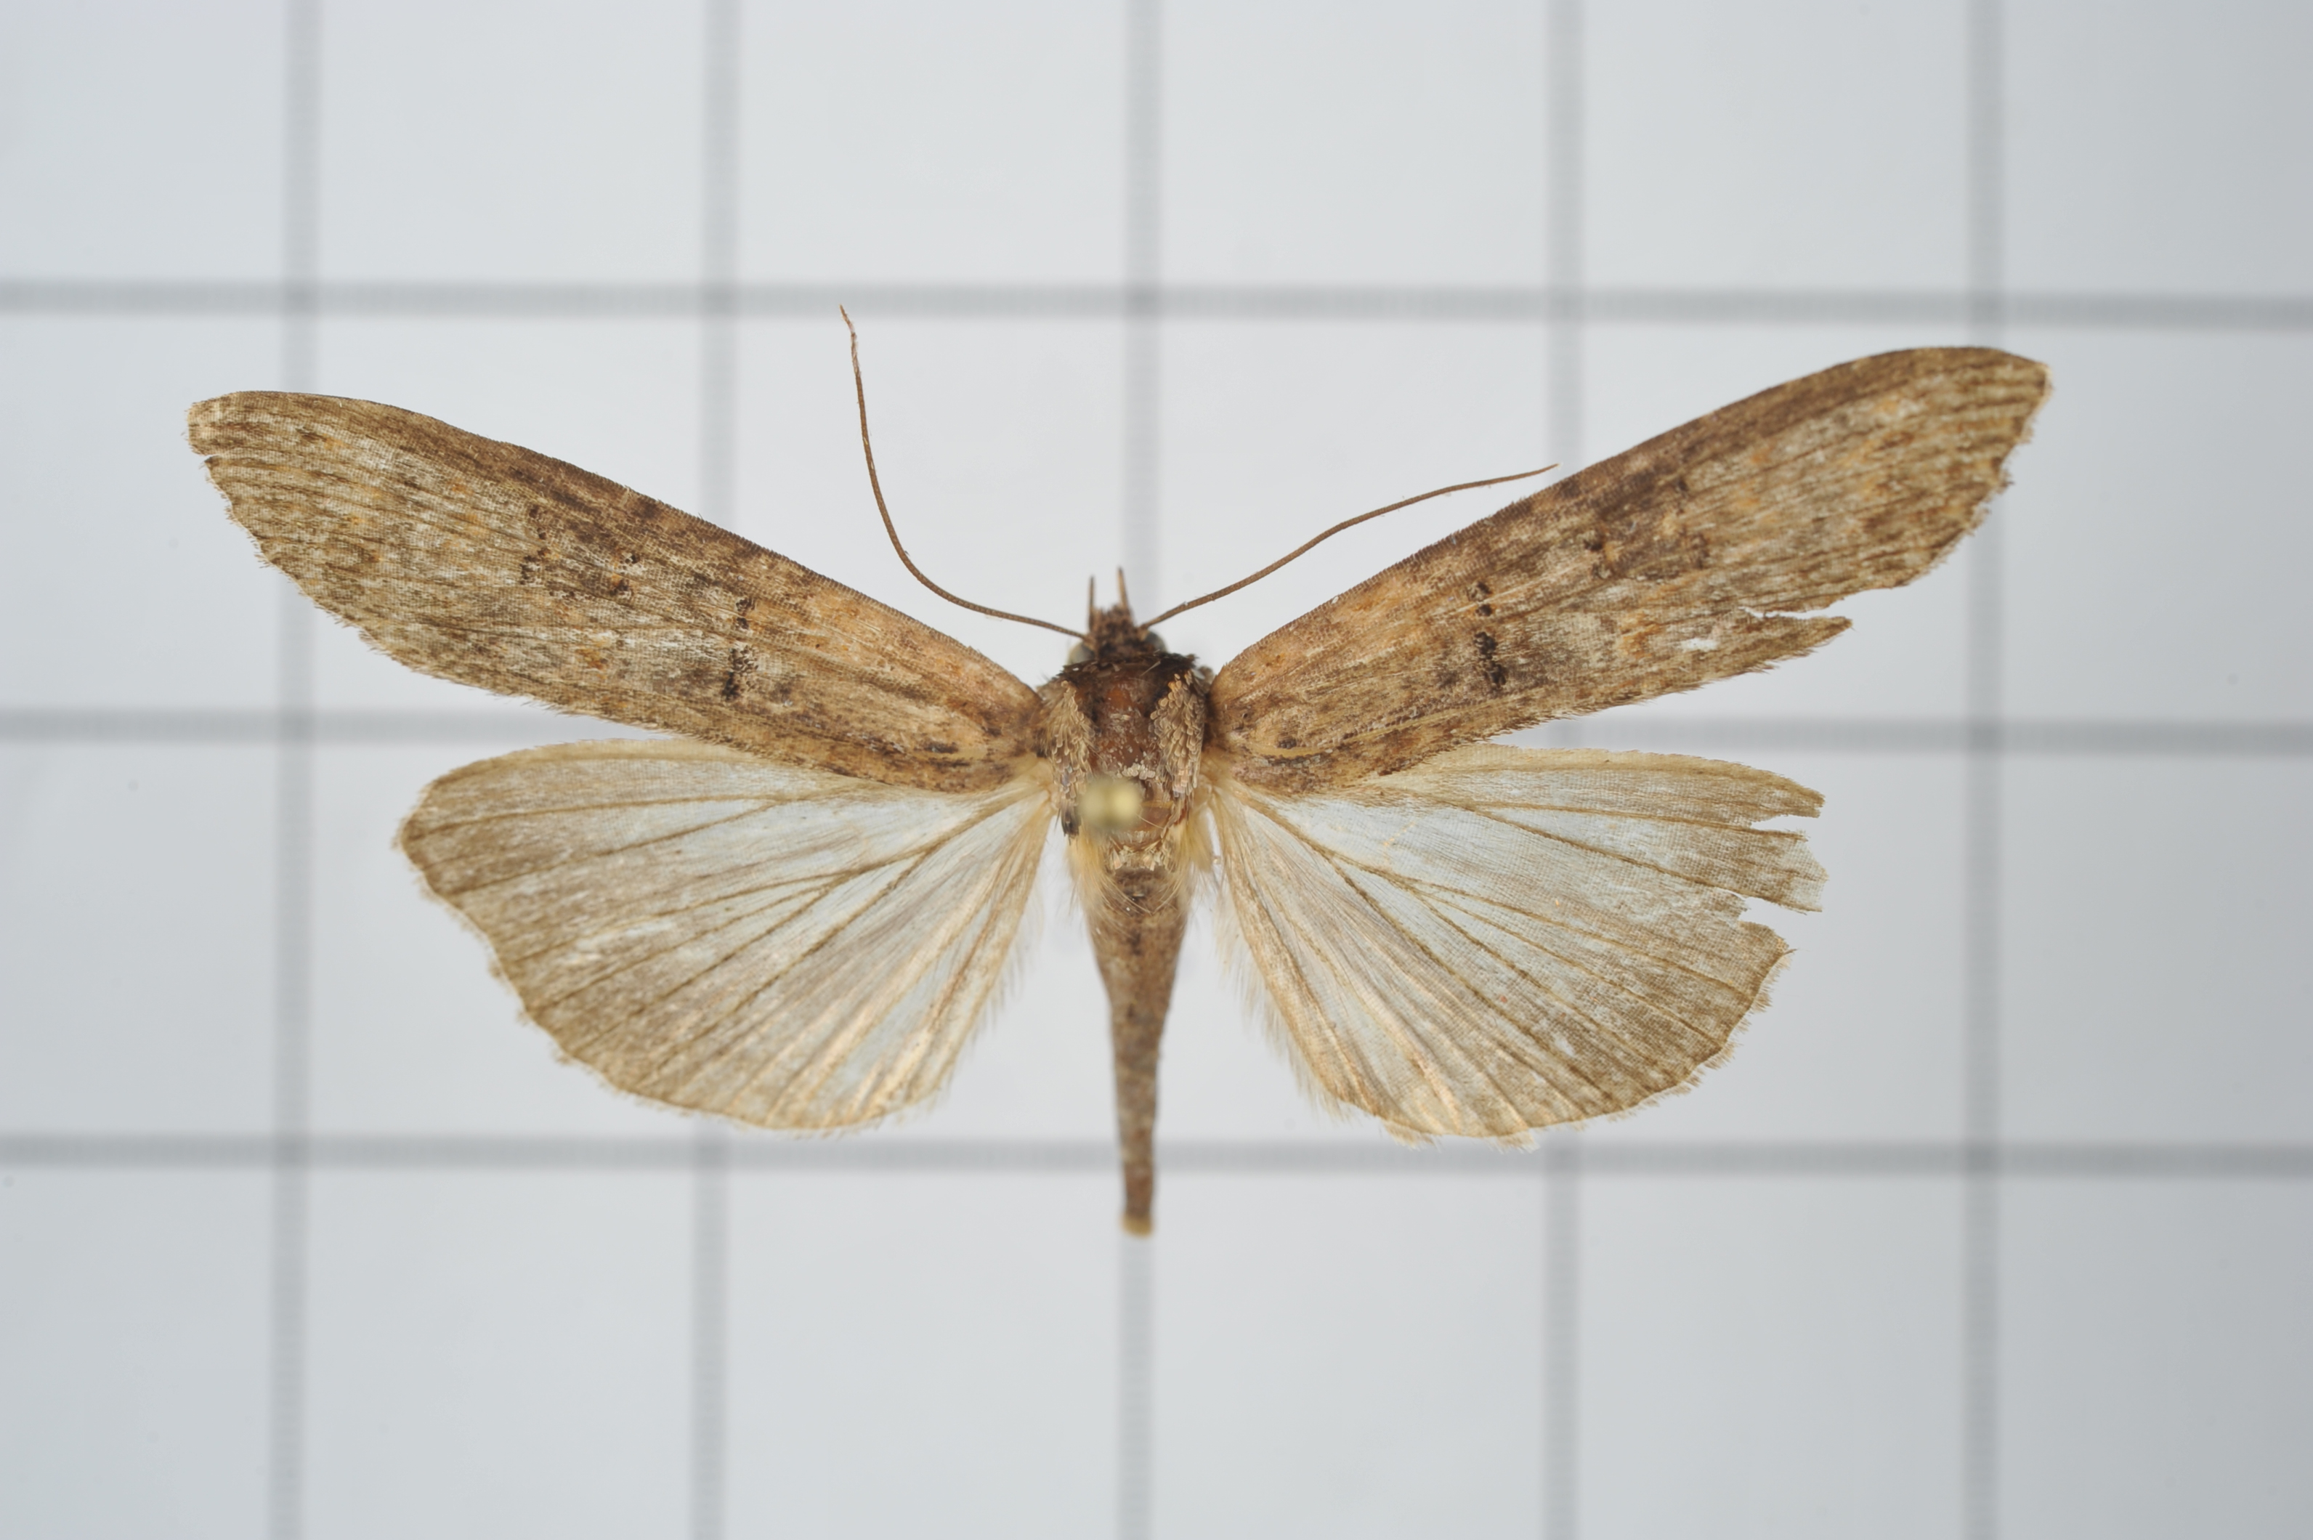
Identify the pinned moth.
Lophoptera longipennis
